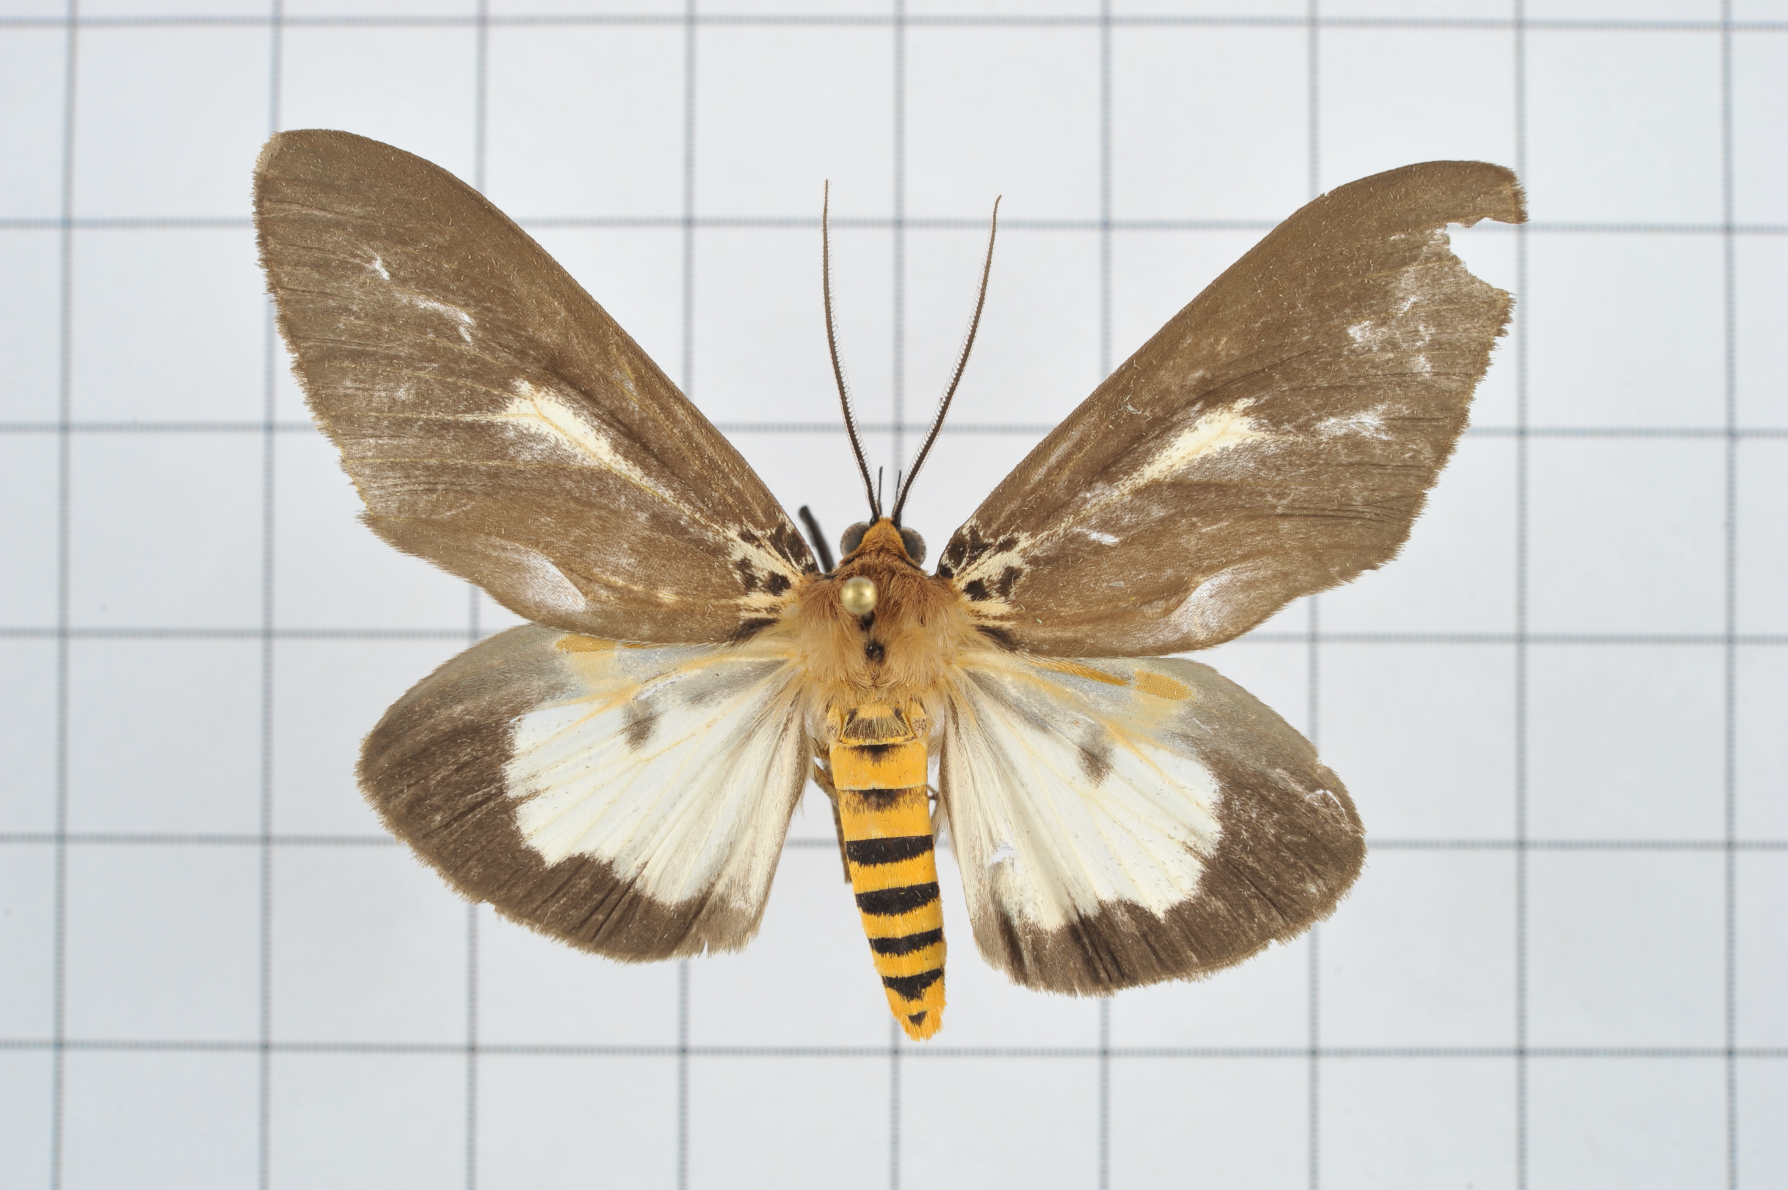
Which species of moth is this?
Asota heliconia zebrina
